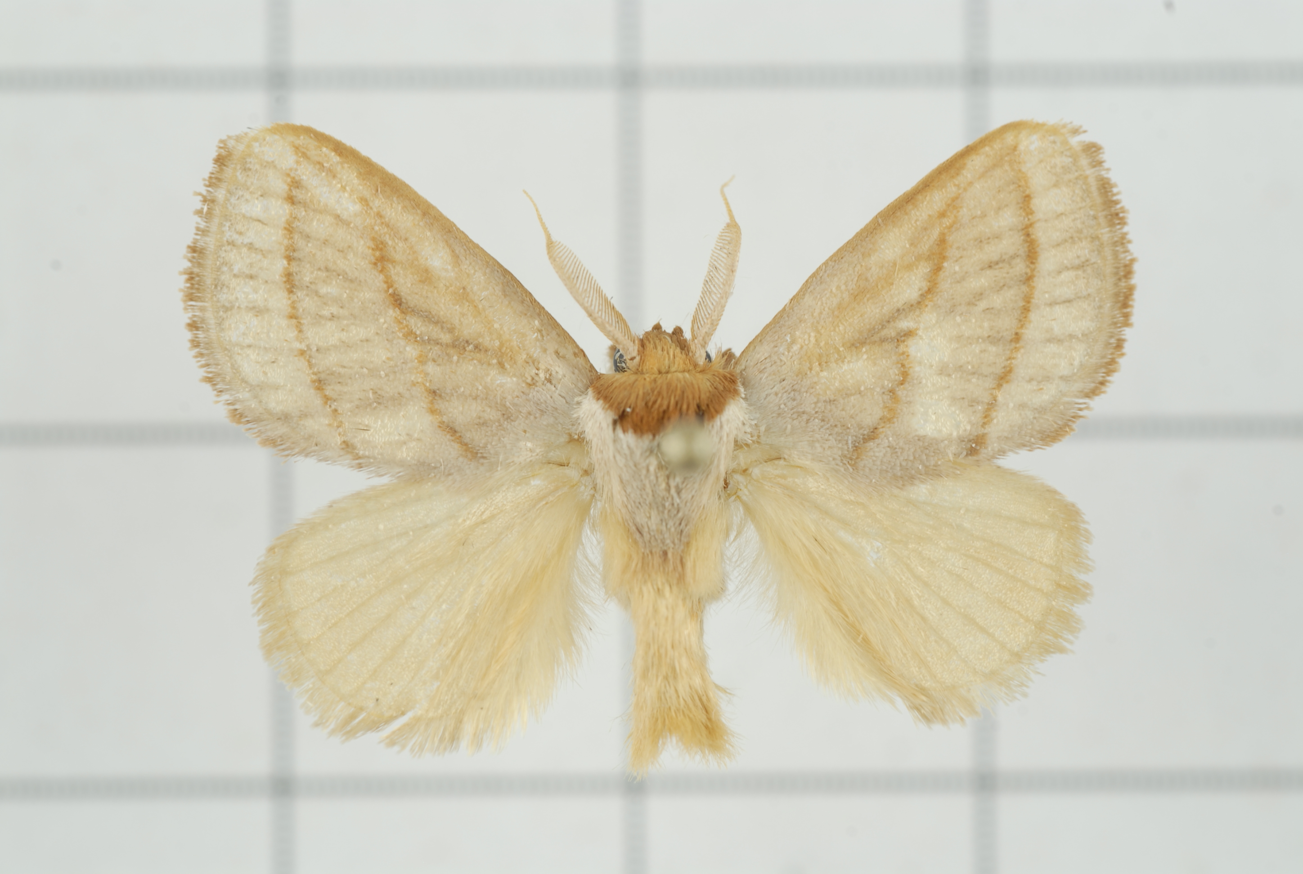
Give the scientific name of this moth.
Cania heppneri
